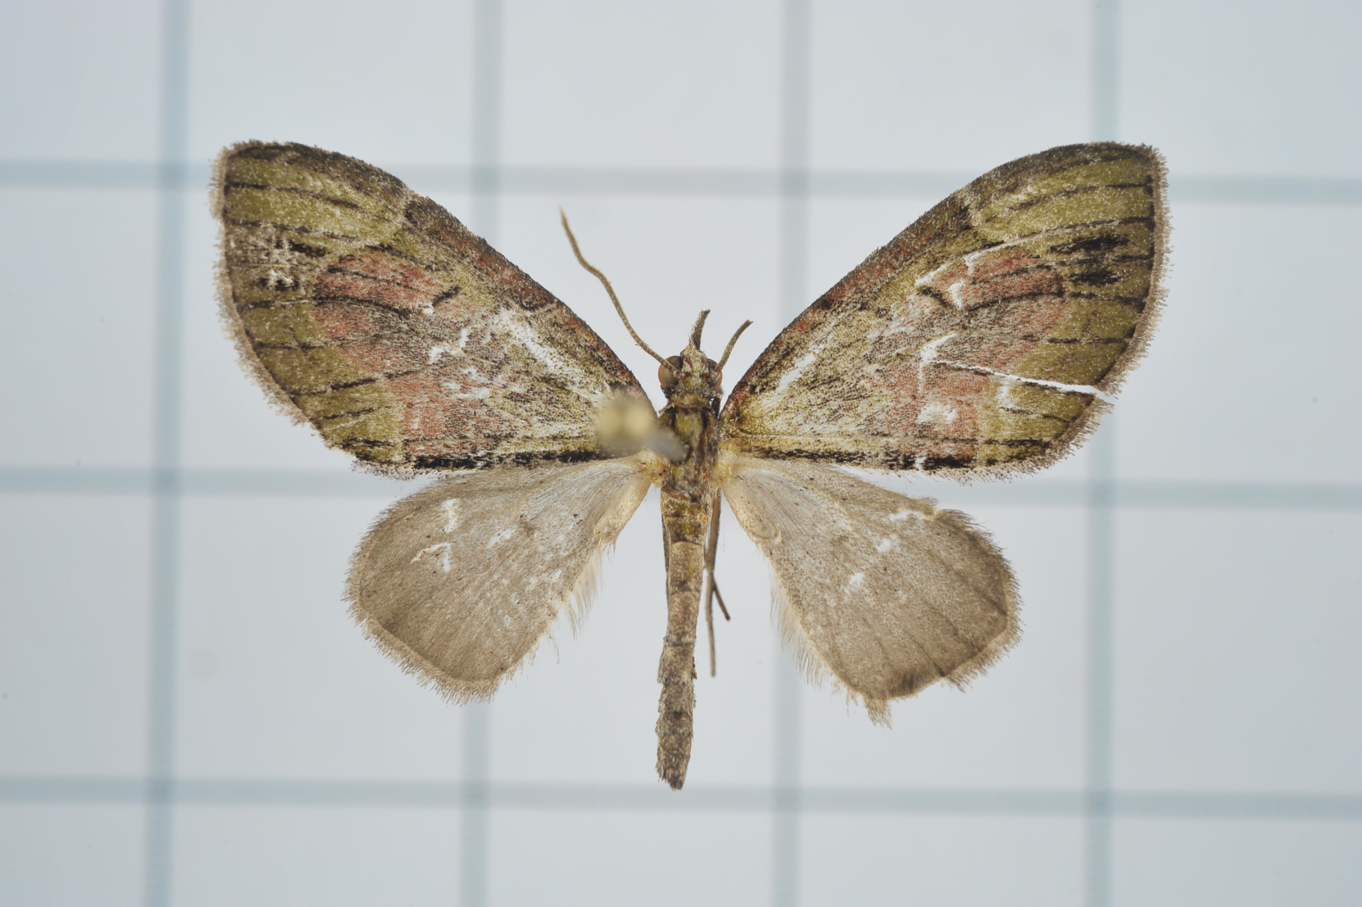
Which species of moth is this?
Epilobophora venipicta
